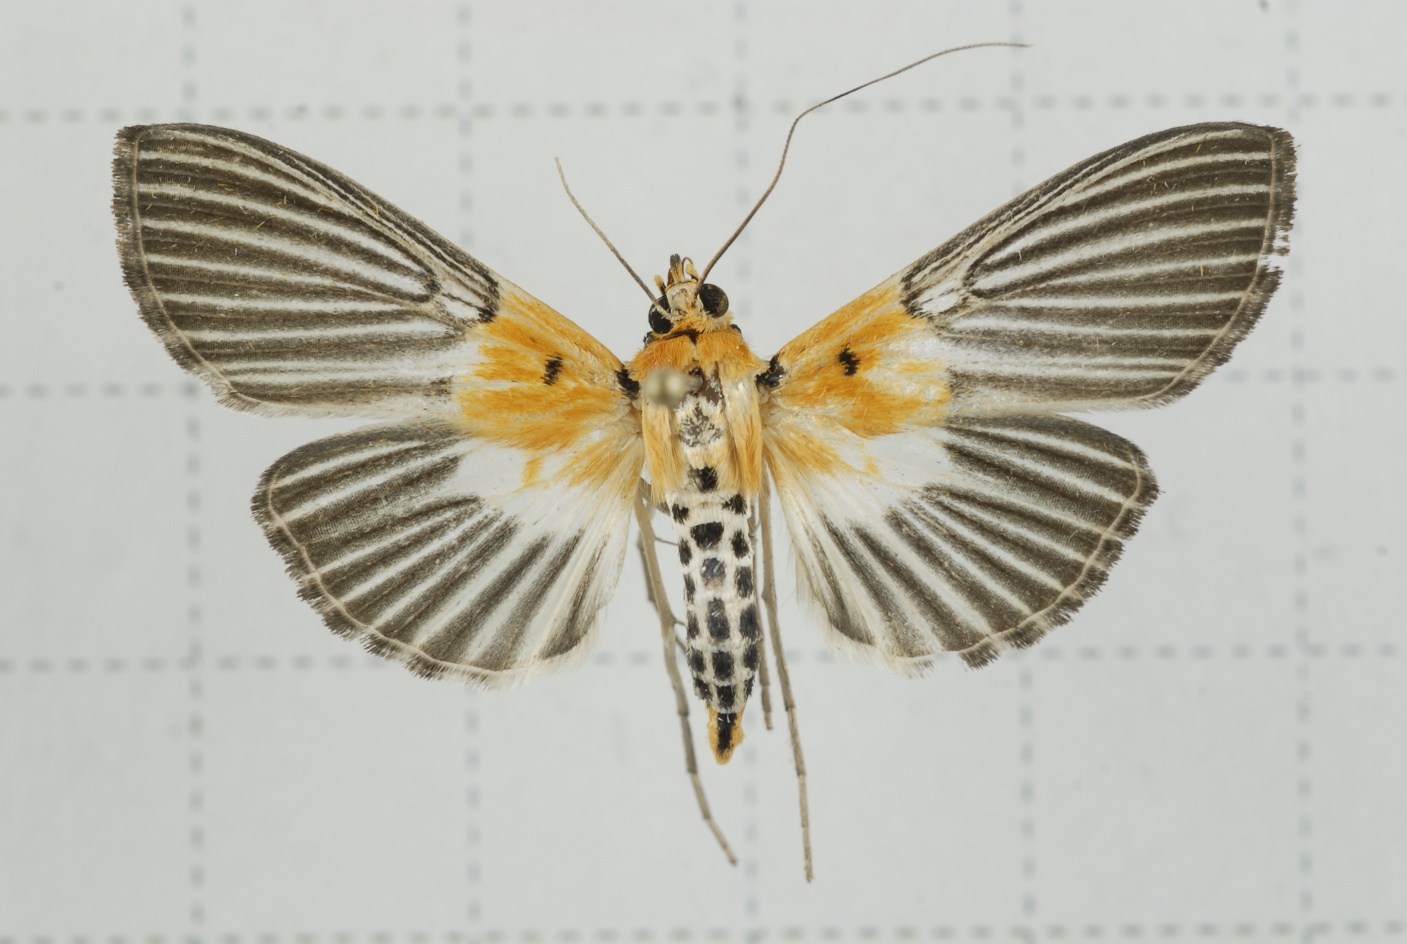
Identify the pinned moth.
Nevrina procopia
